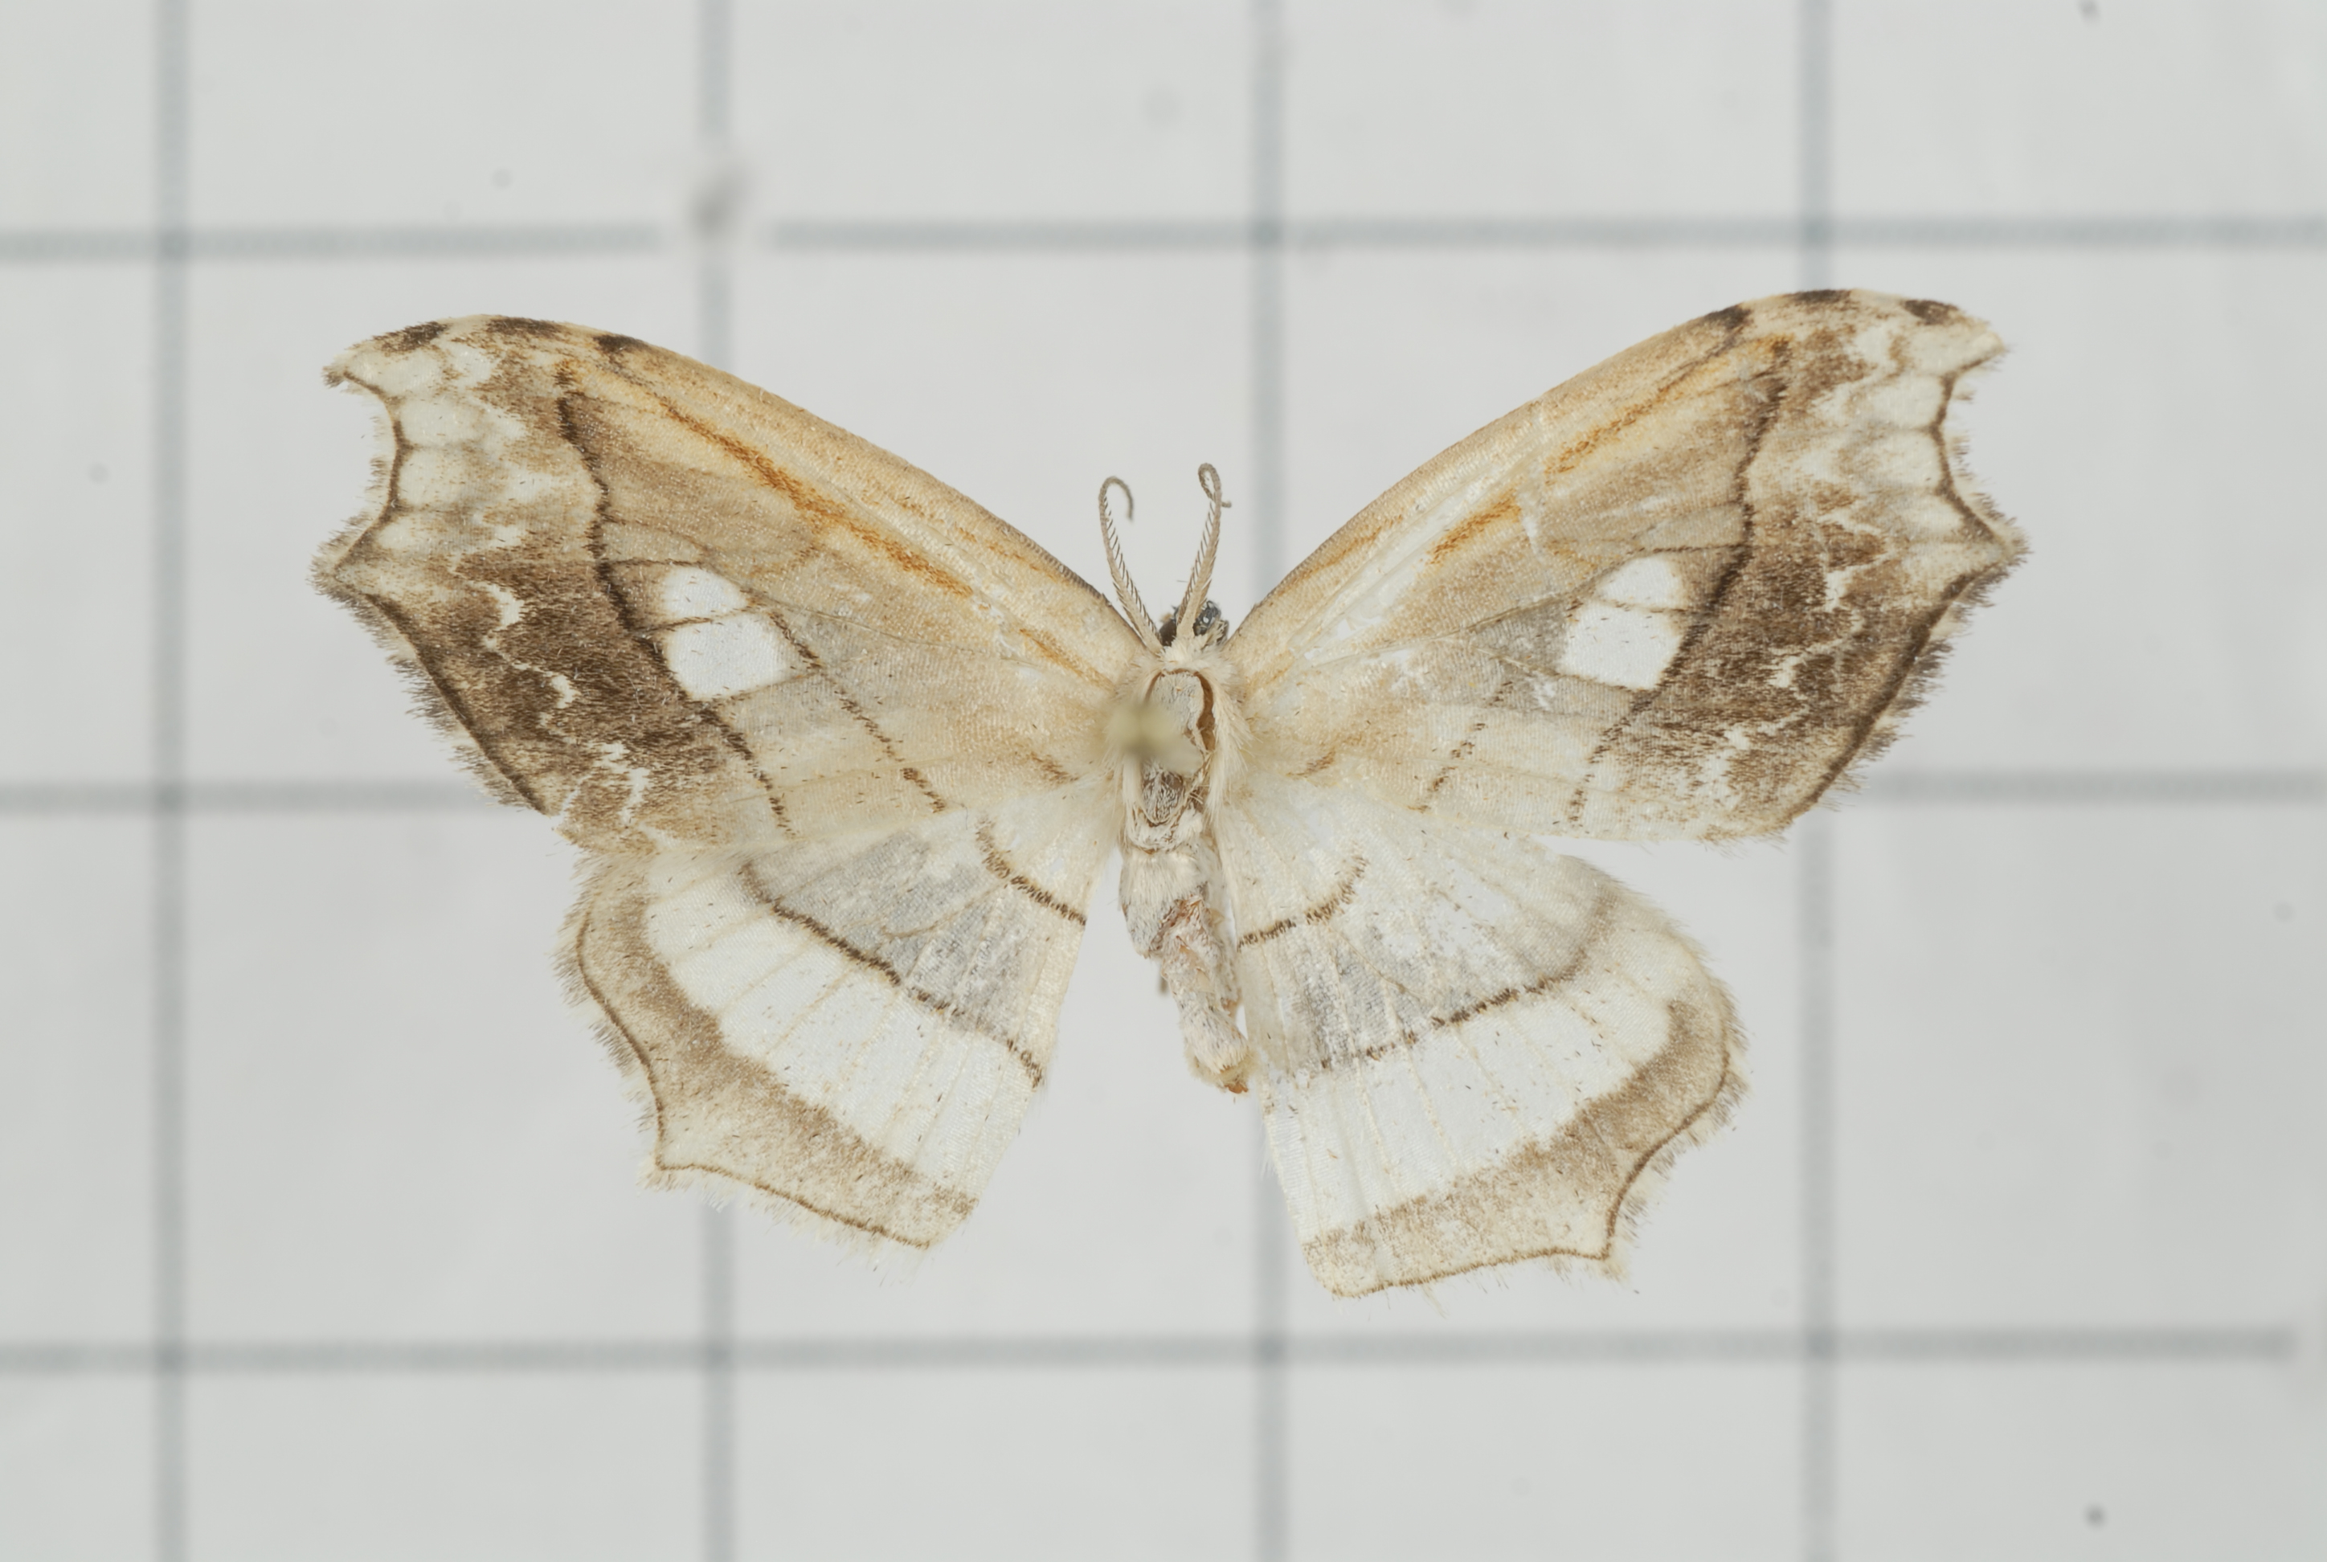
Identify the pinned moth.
Leucoblepsis taiwanensis
